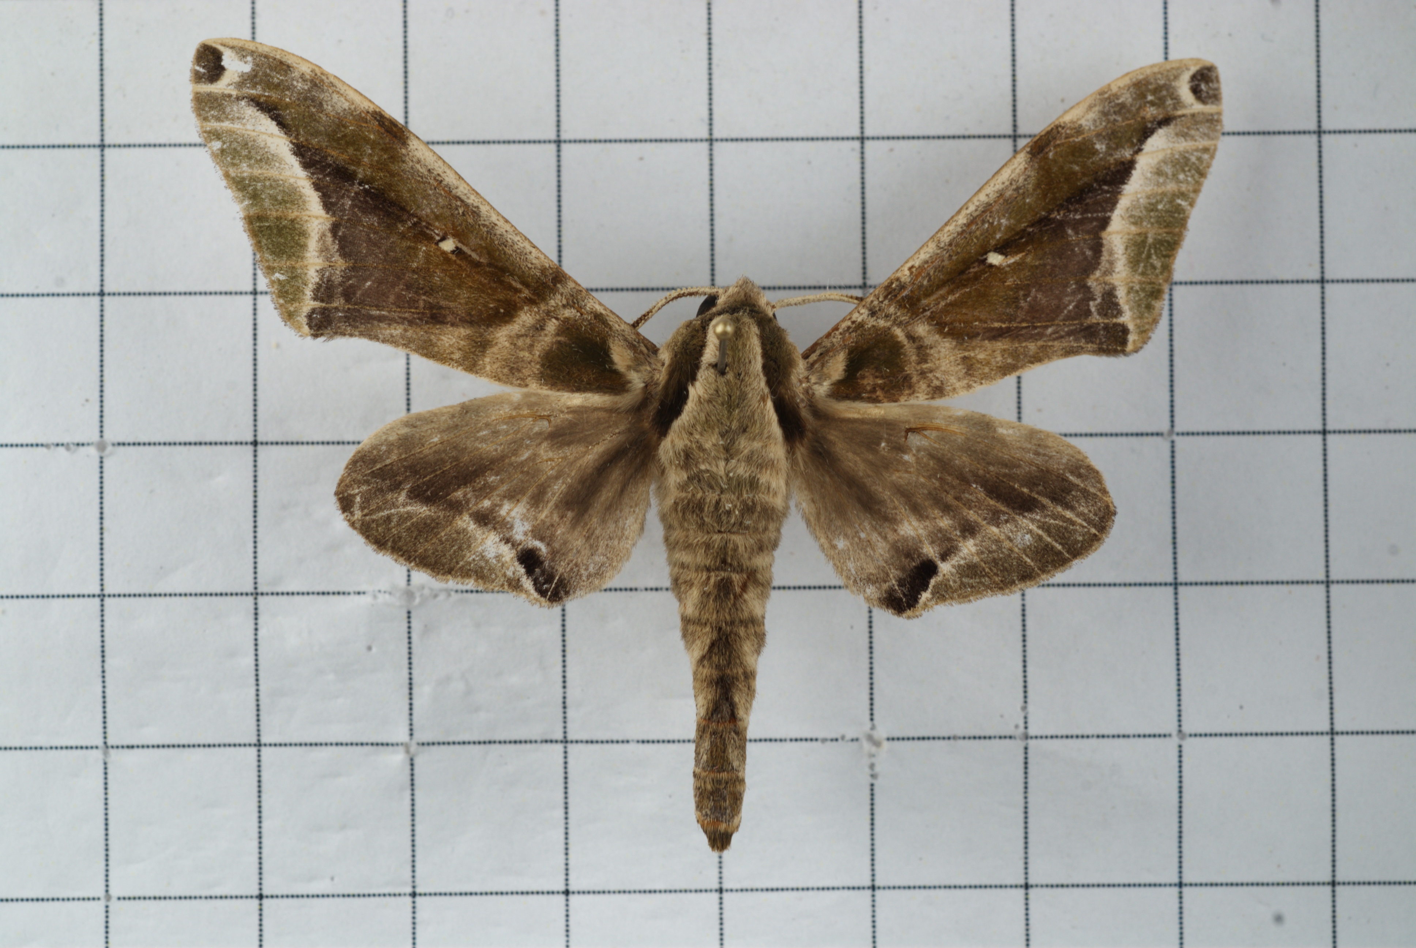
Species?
Parum colligata
